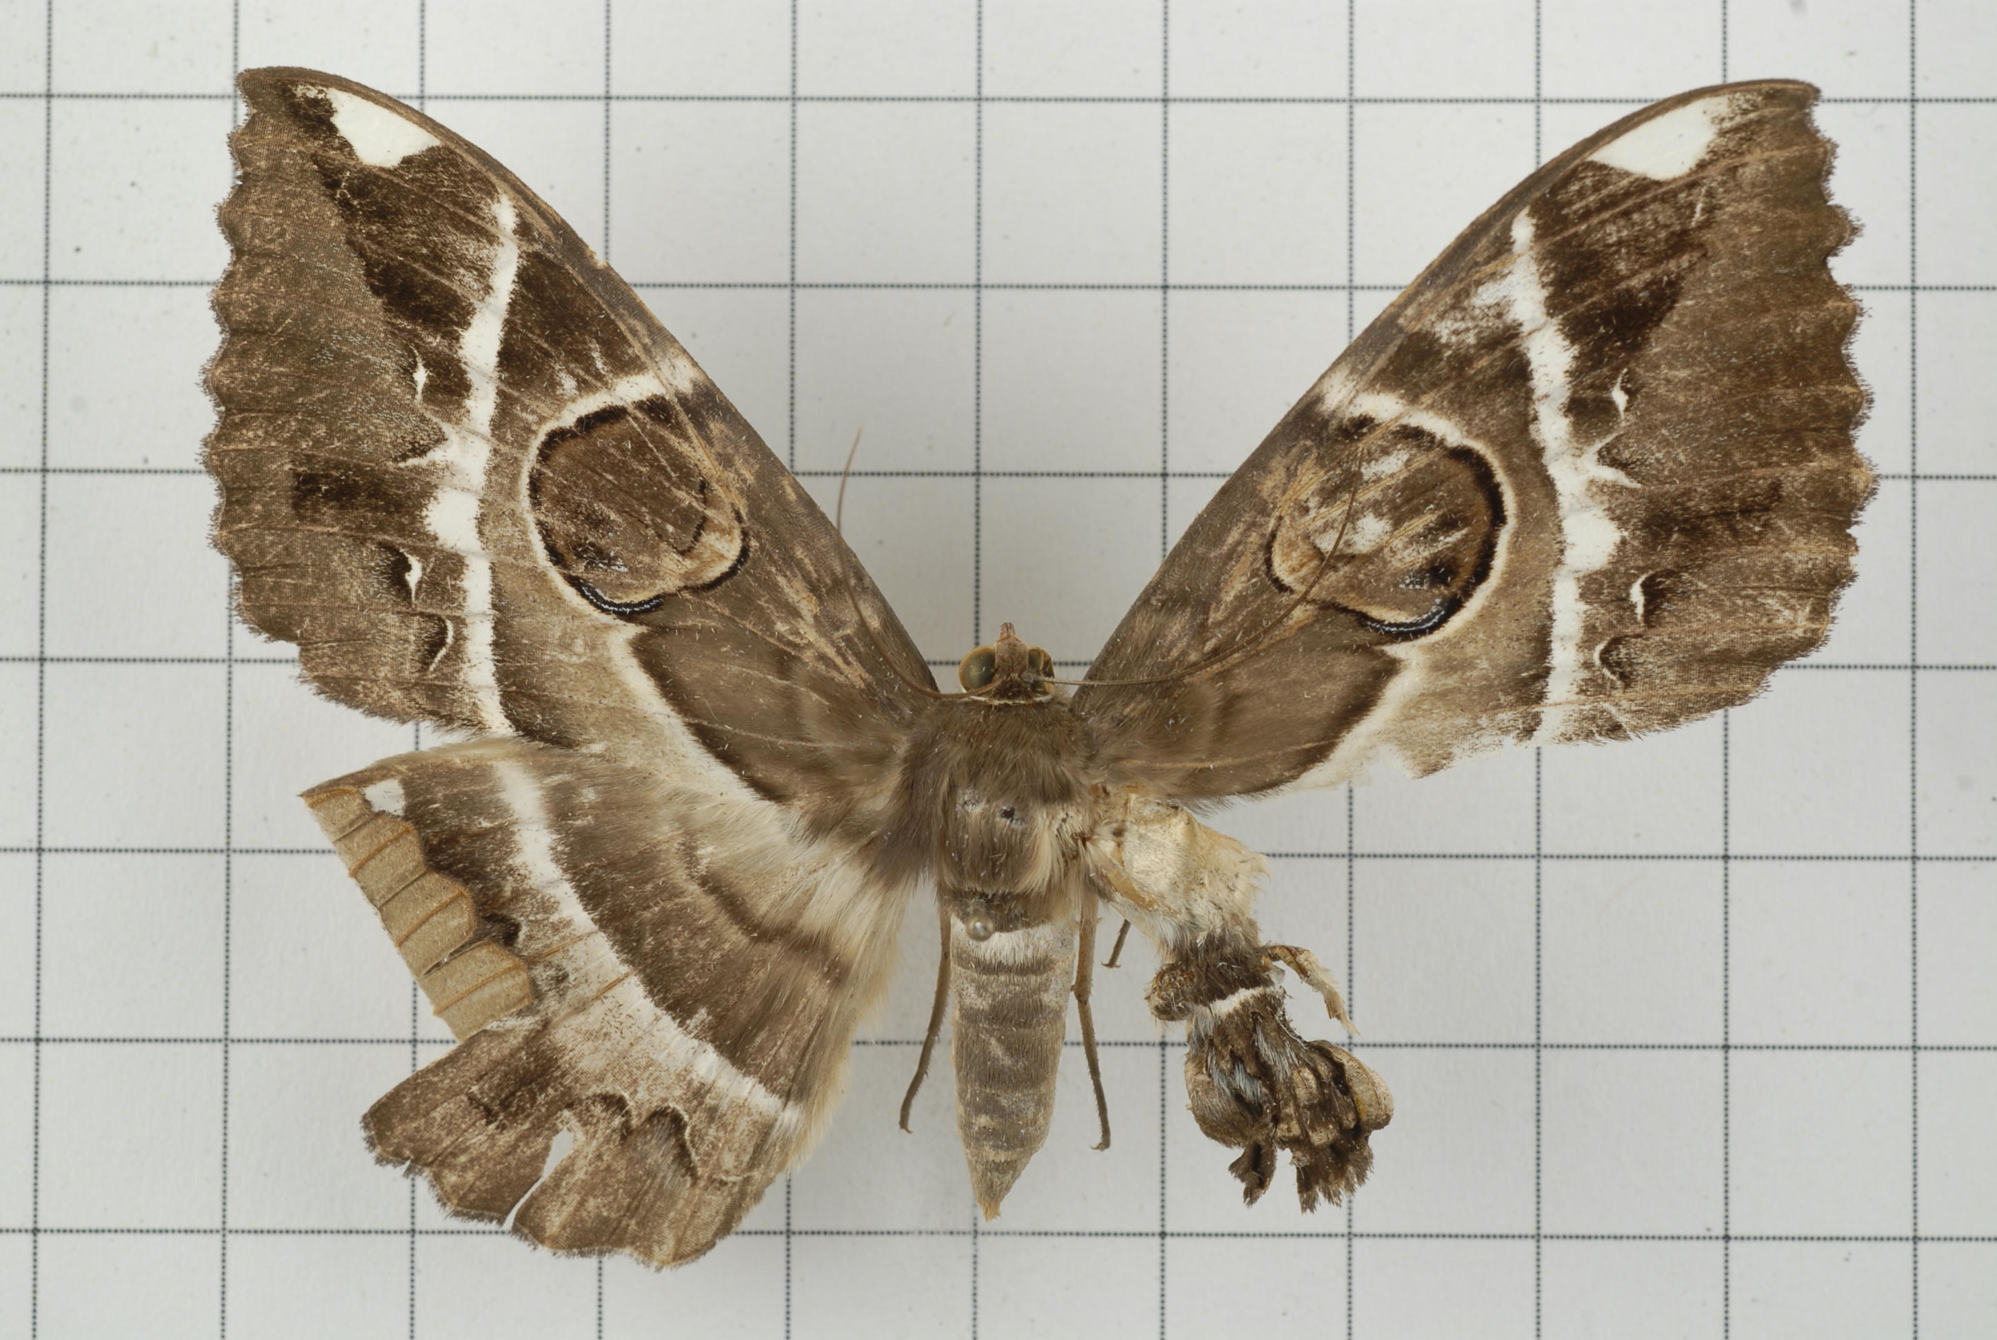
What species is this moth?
Erebus ephesperis
